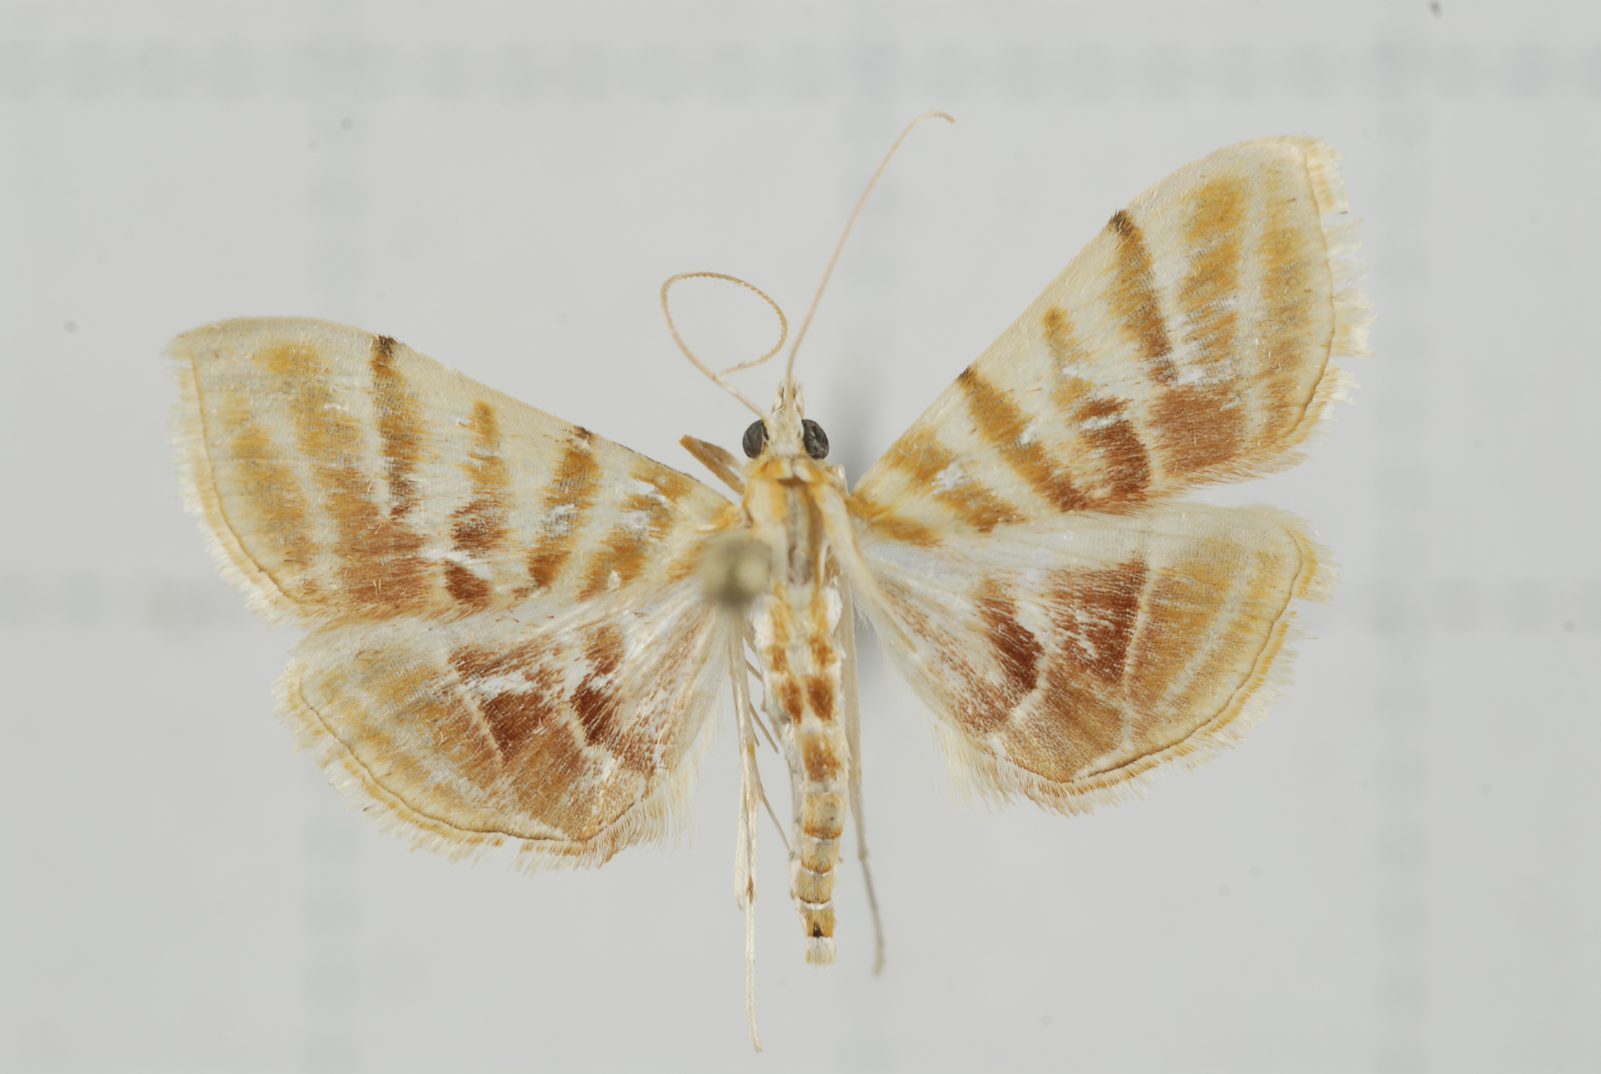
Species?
Pagyda auroralis
